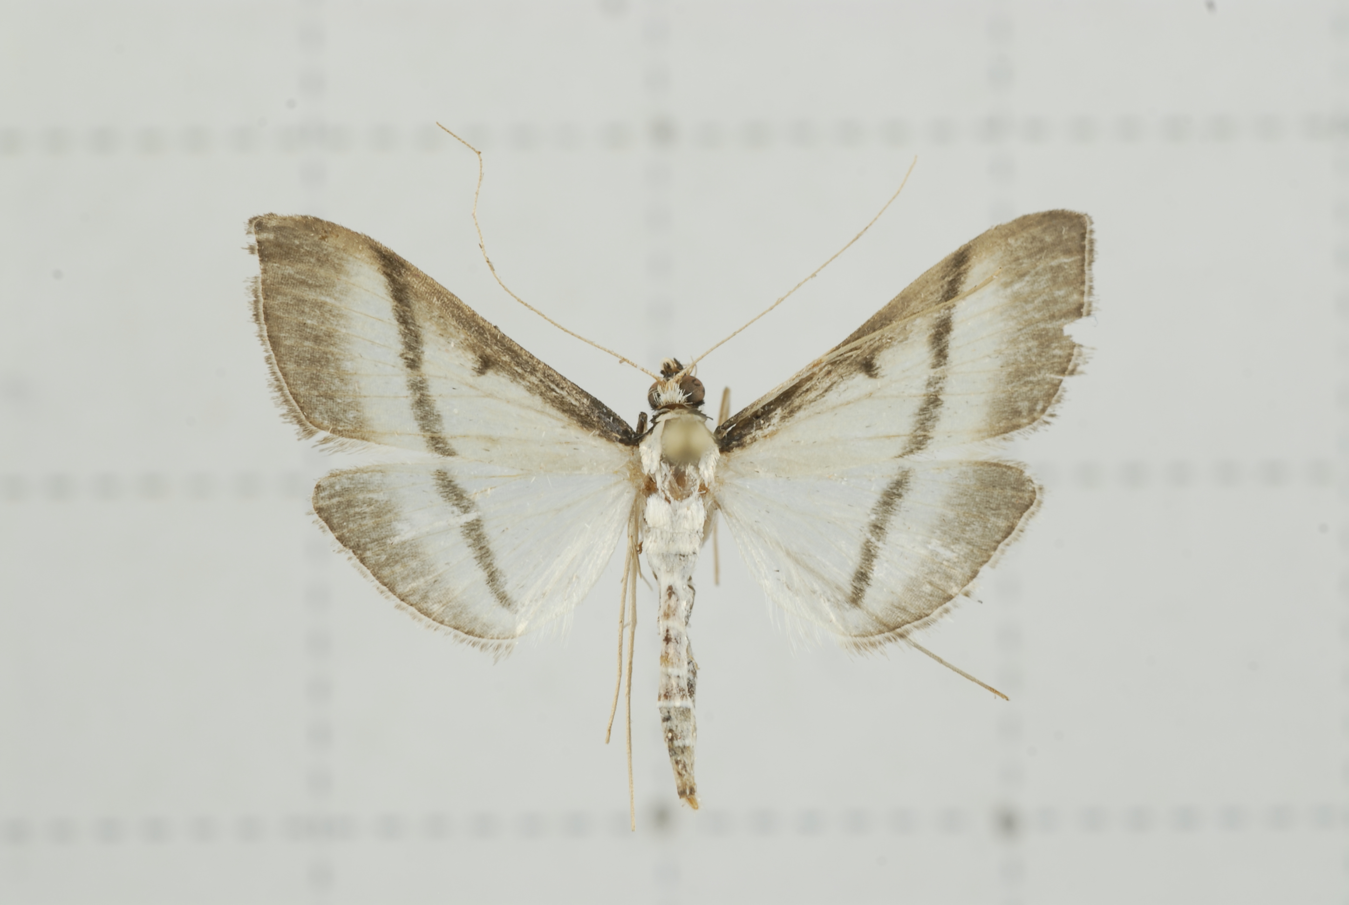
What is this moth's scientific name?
Bradina diagonalis
